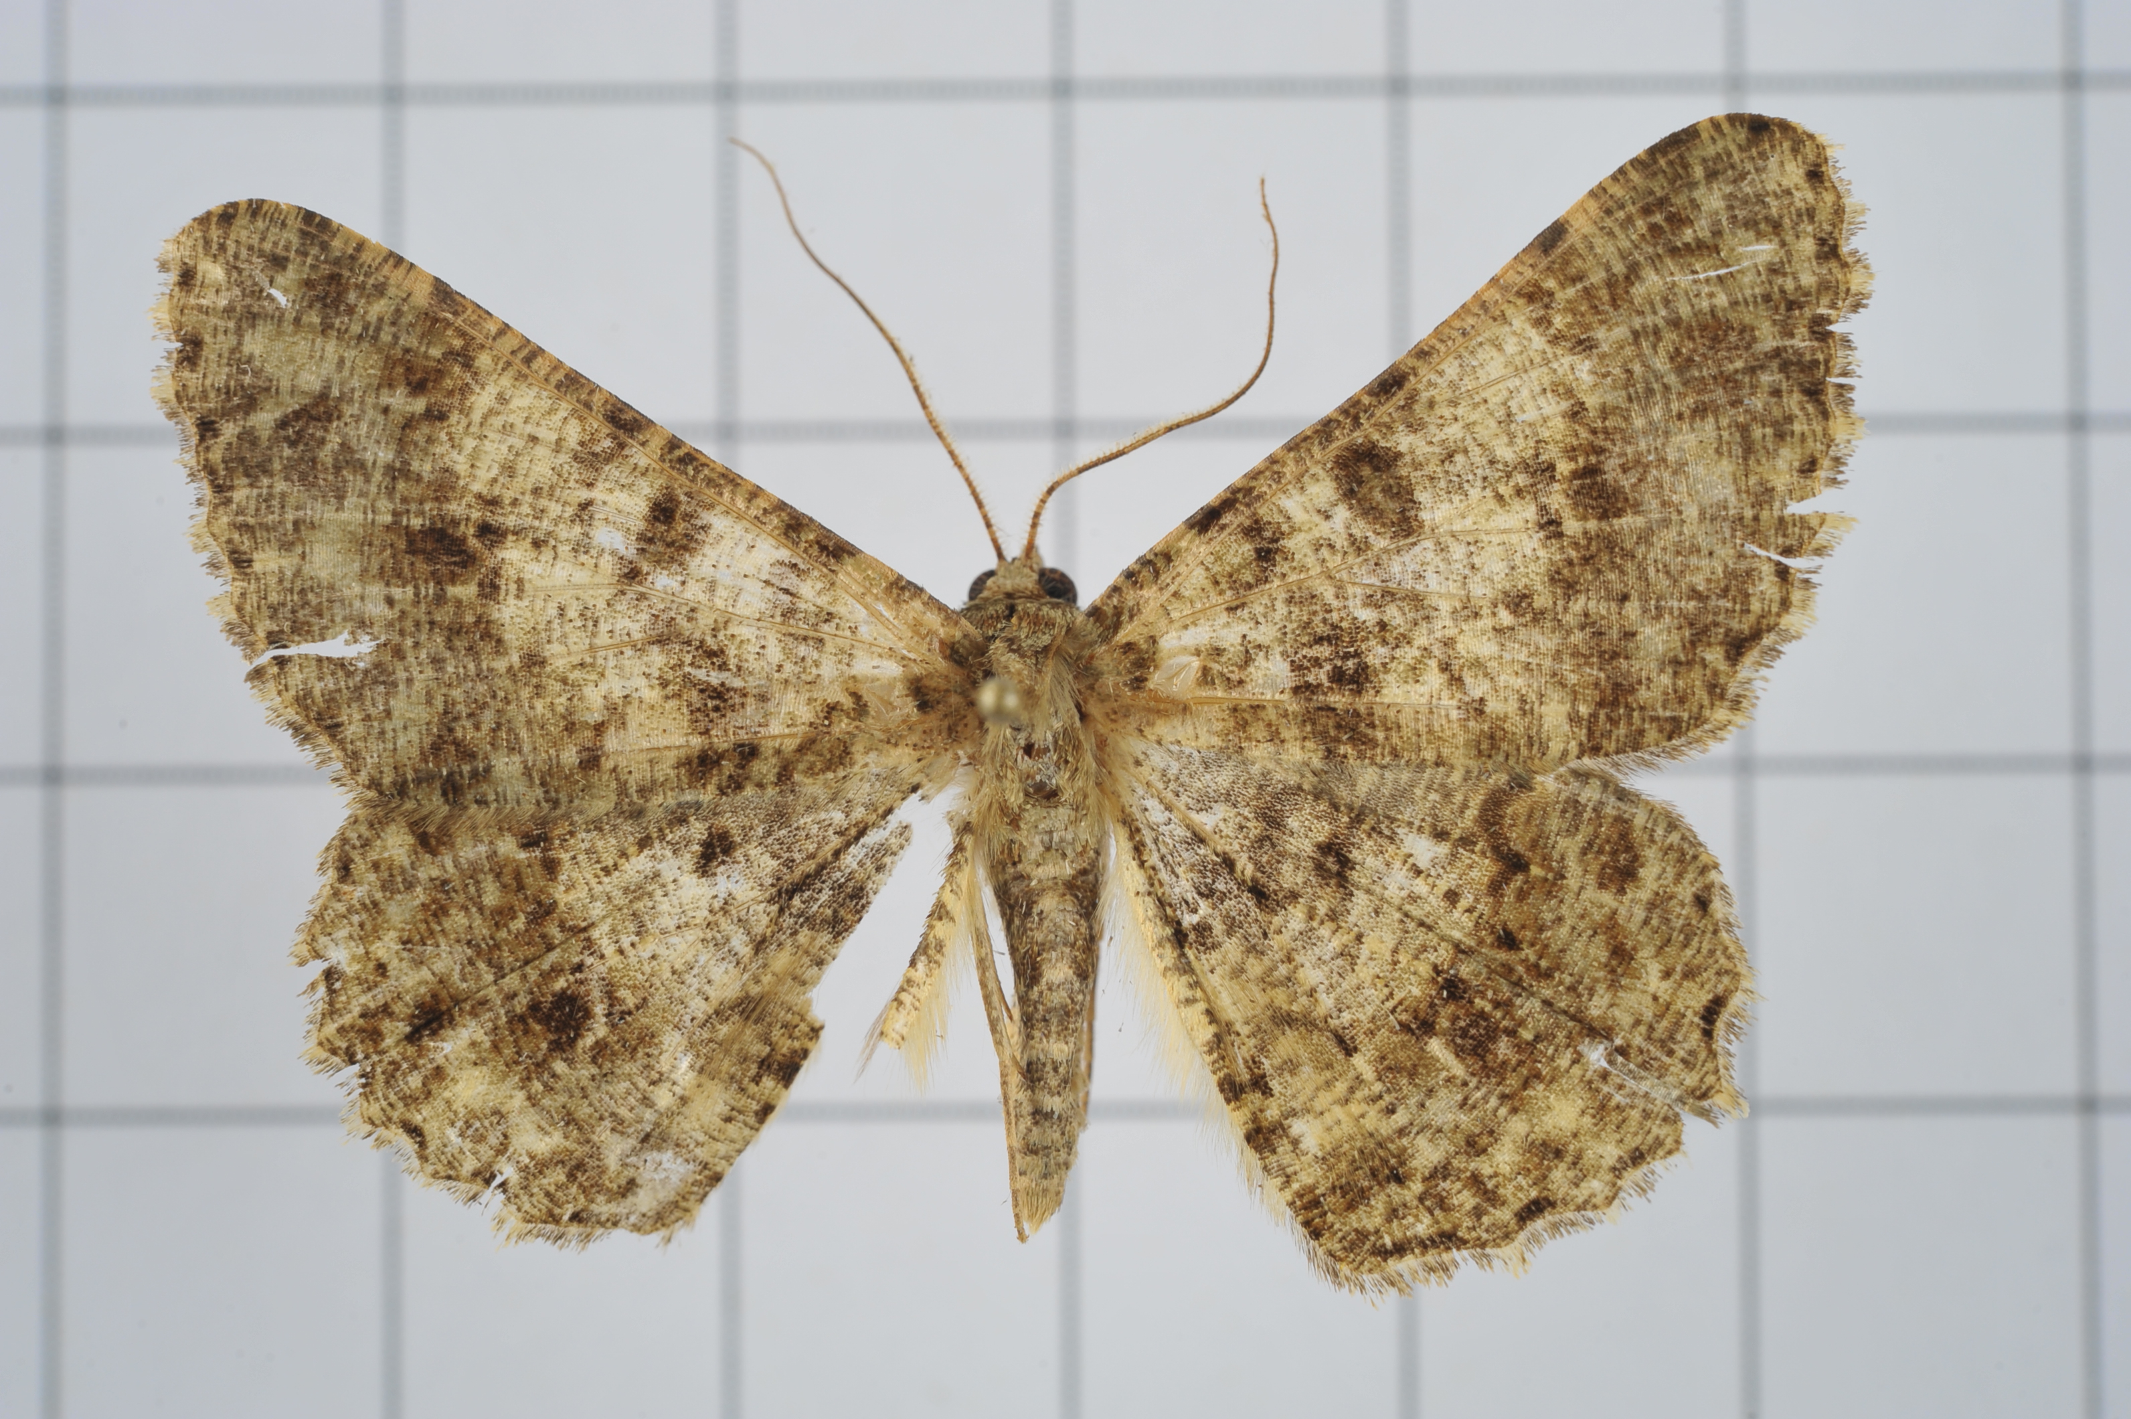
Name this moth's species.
Racotis boarmiaria
